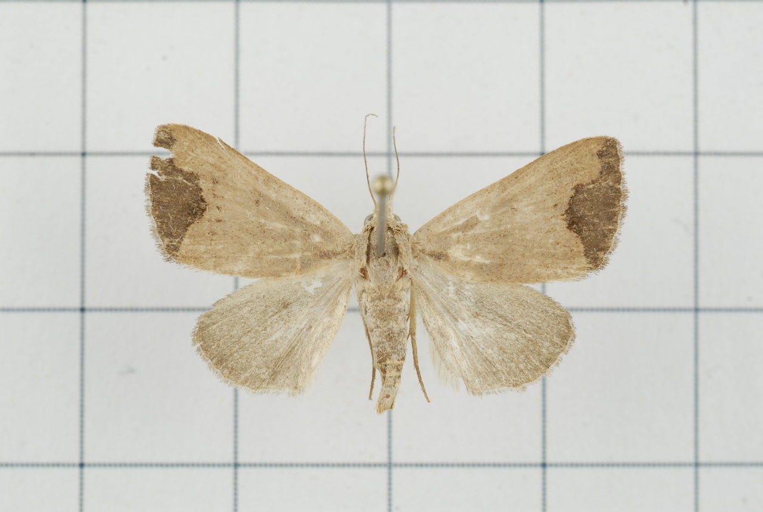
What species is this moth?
Bocula diffisa
